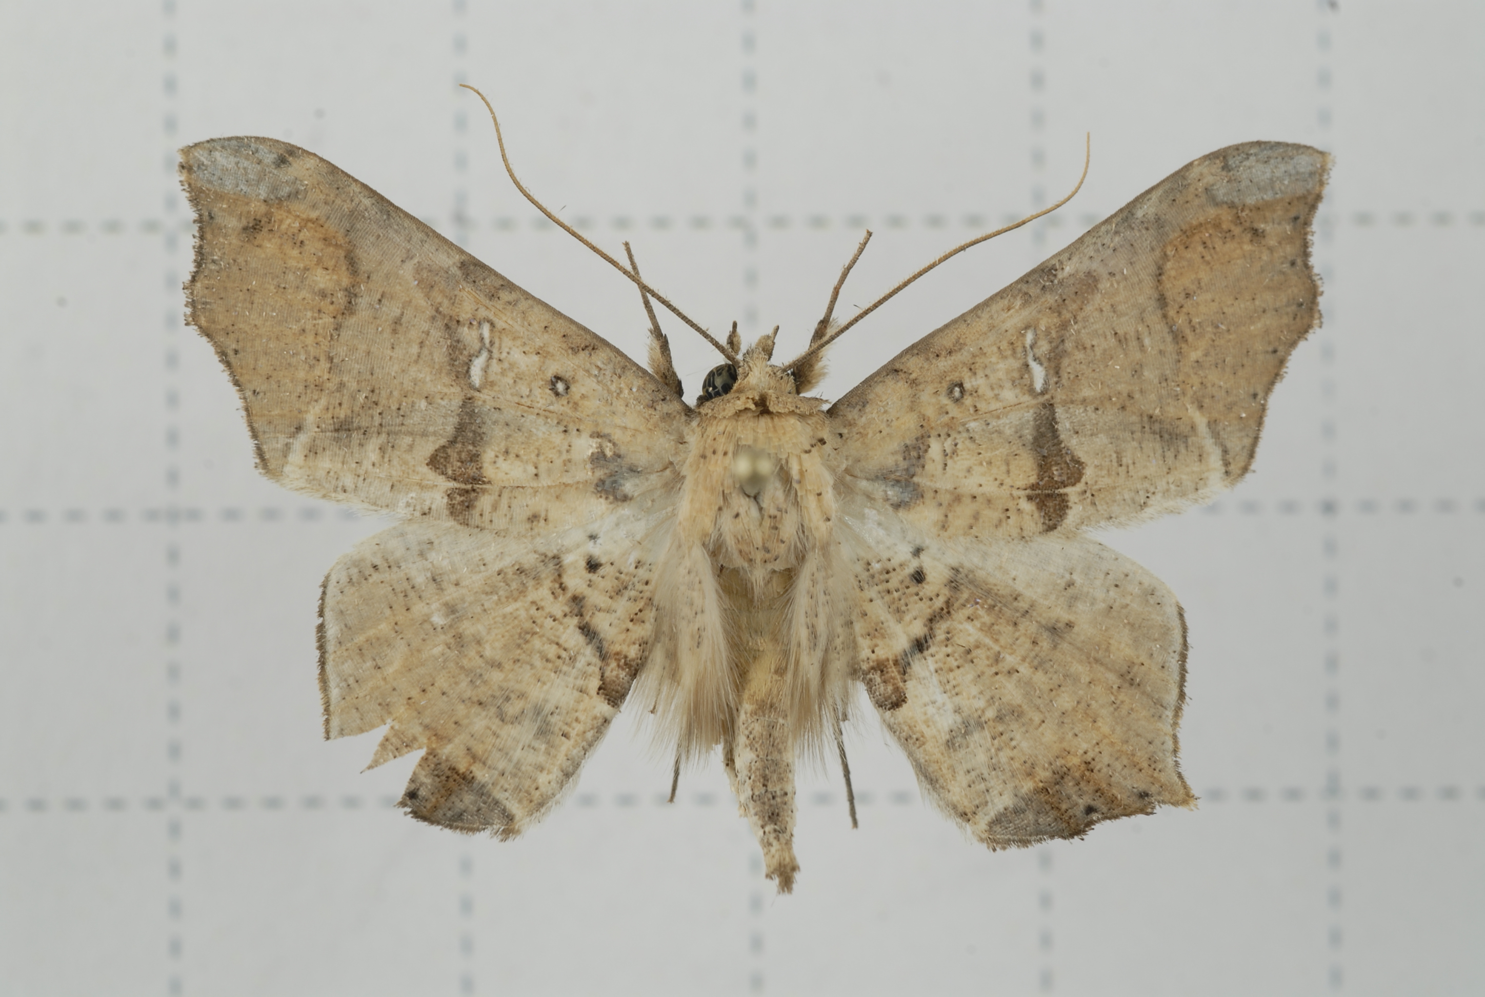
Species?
Semiothisops macariata
